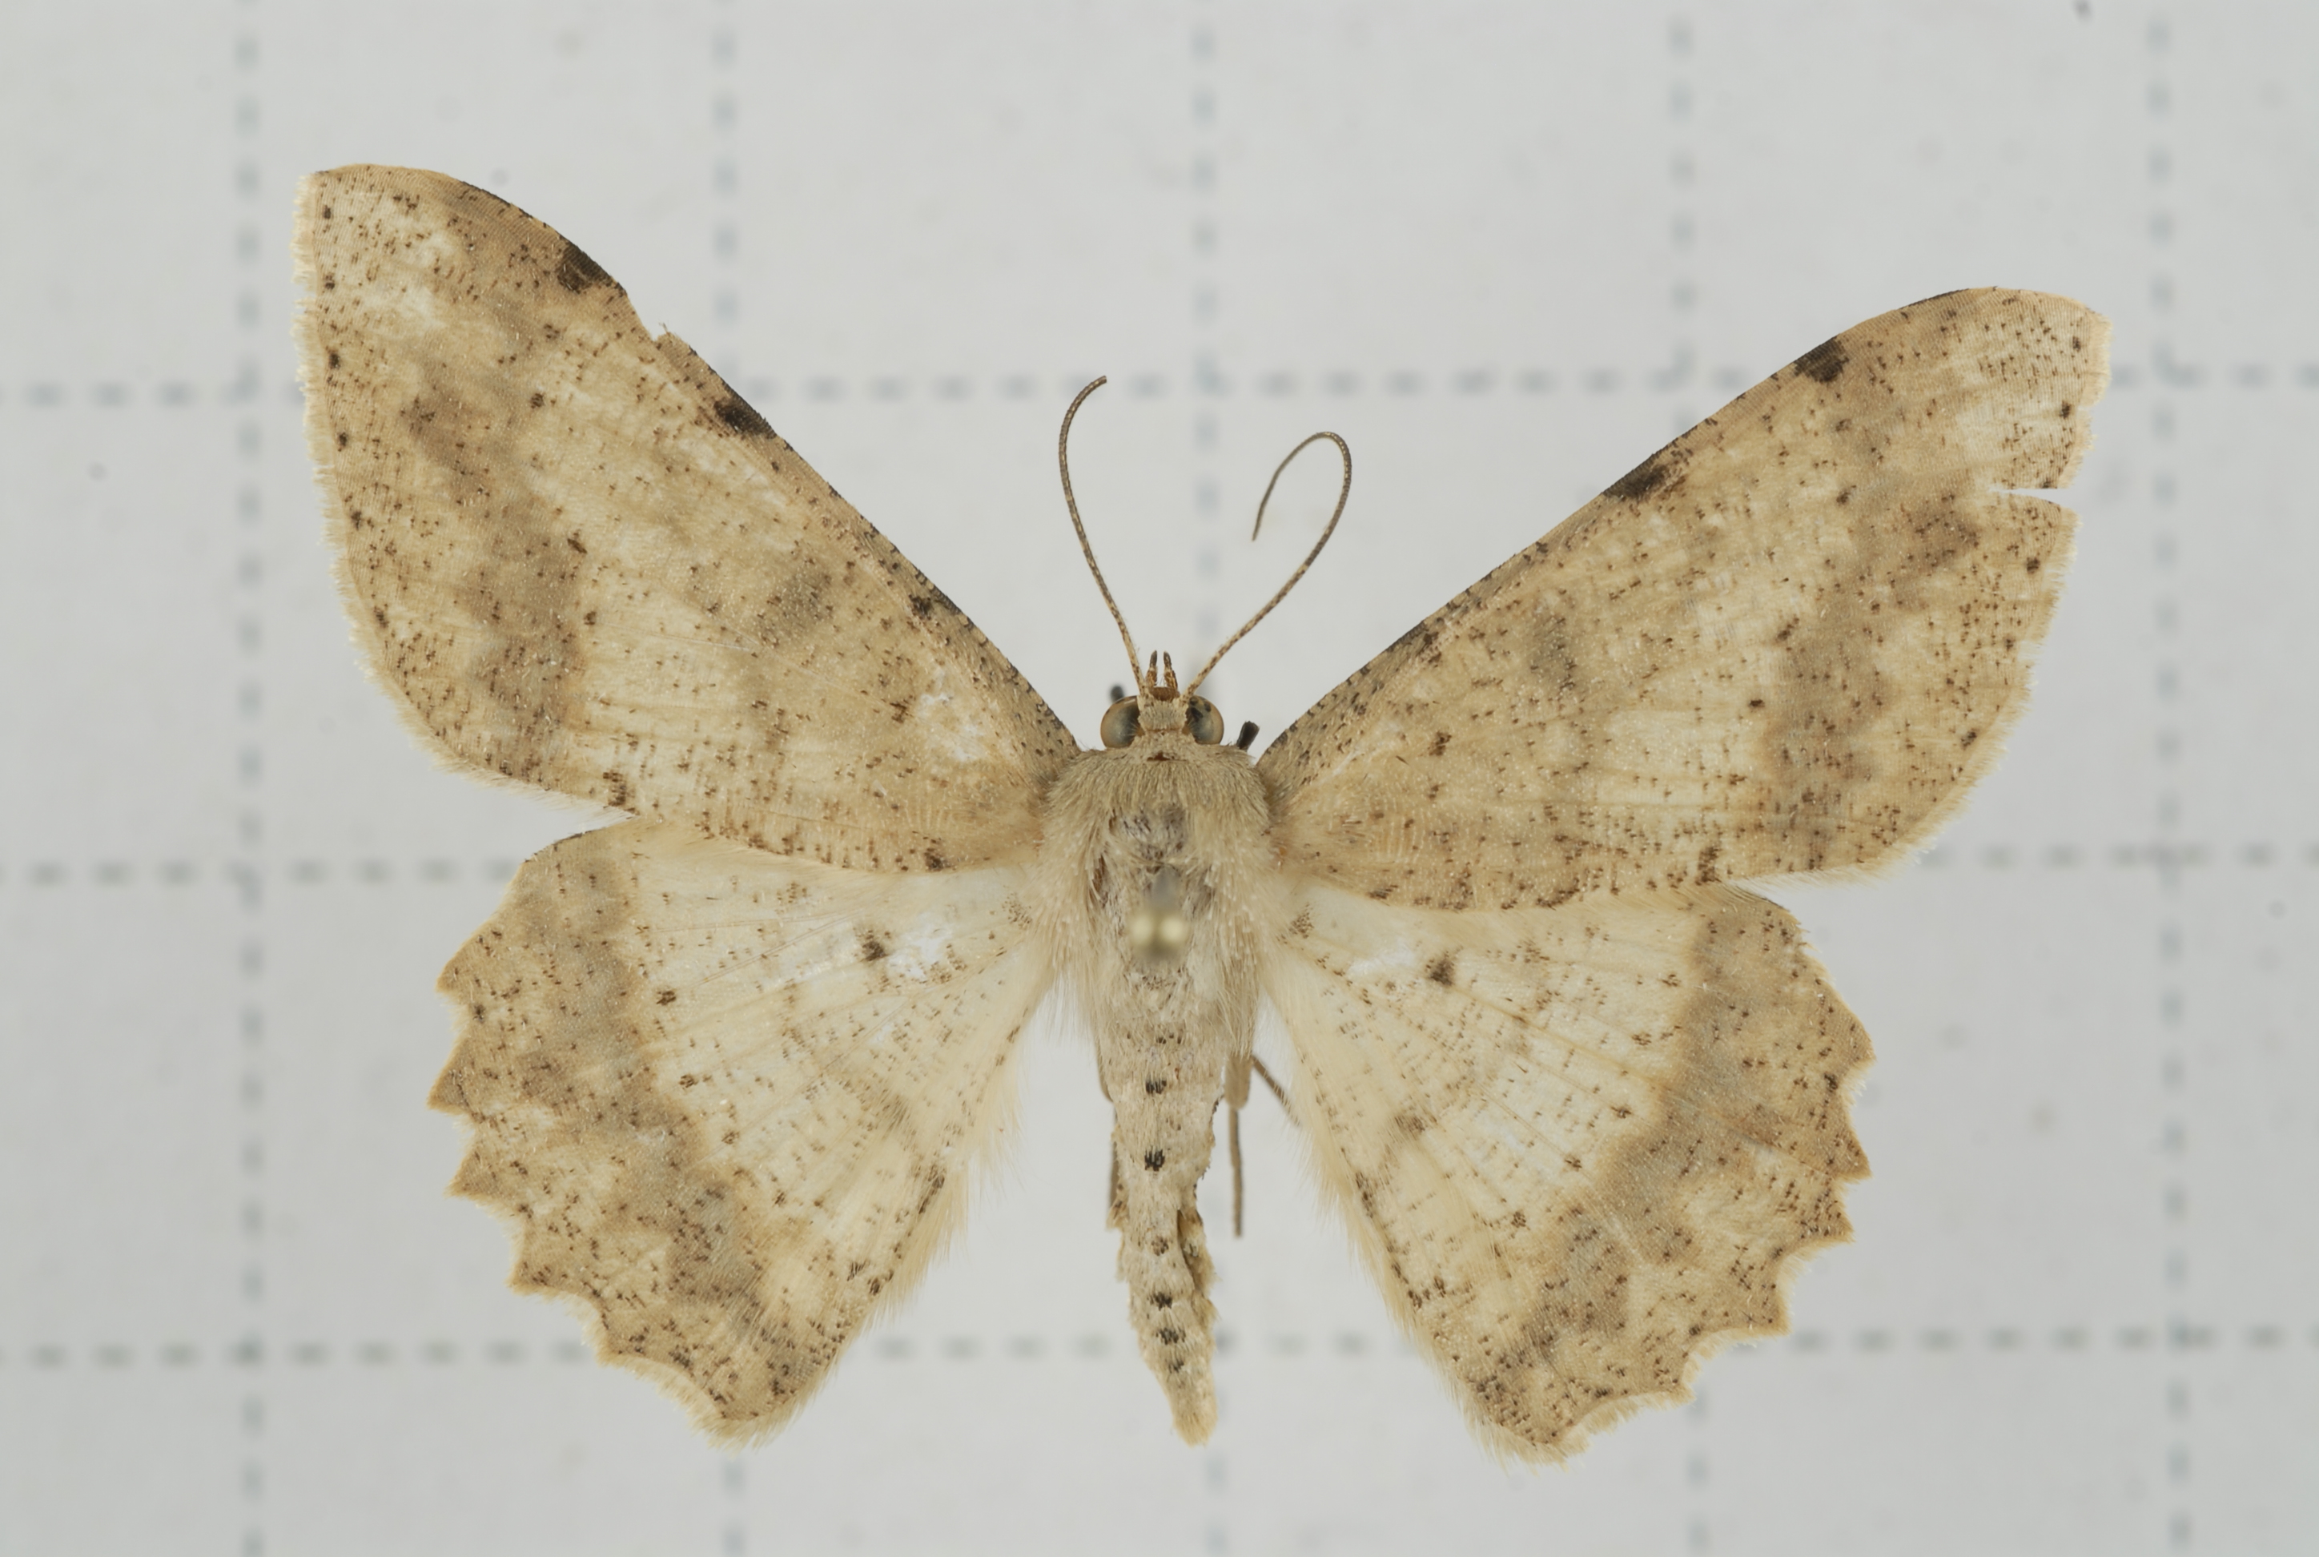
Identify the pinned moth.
Luxiaria emphatica
